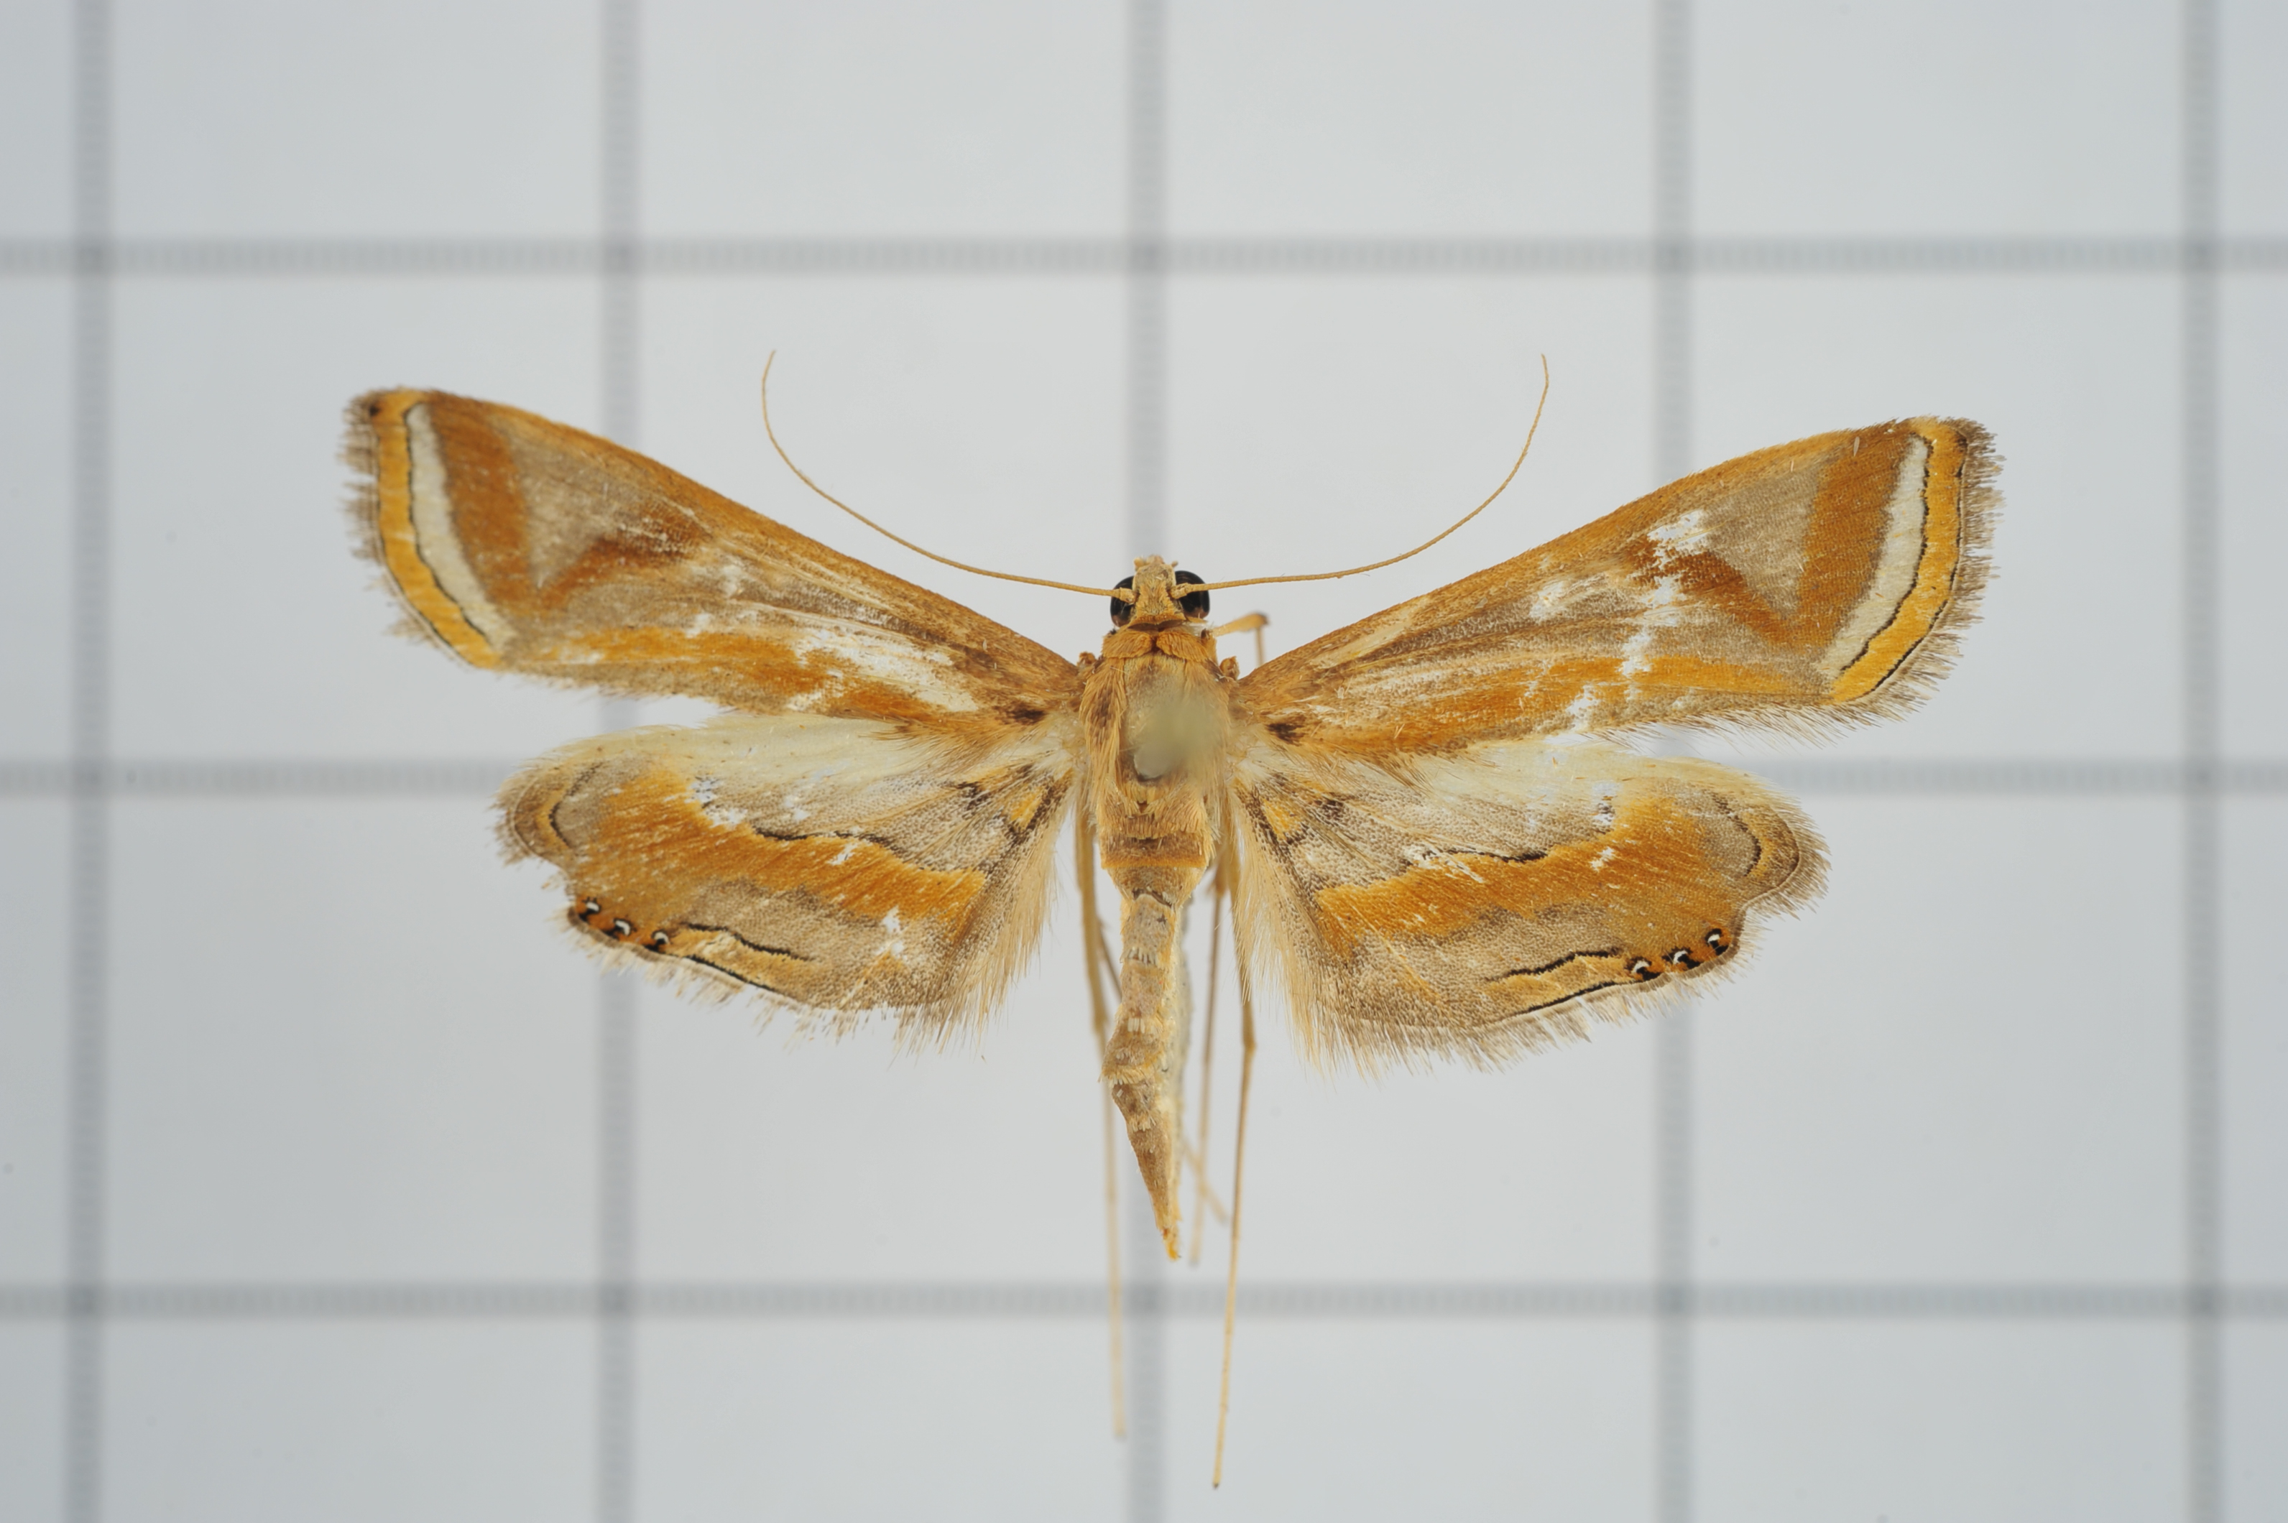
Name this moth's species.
Eoophyla gibbosalis
